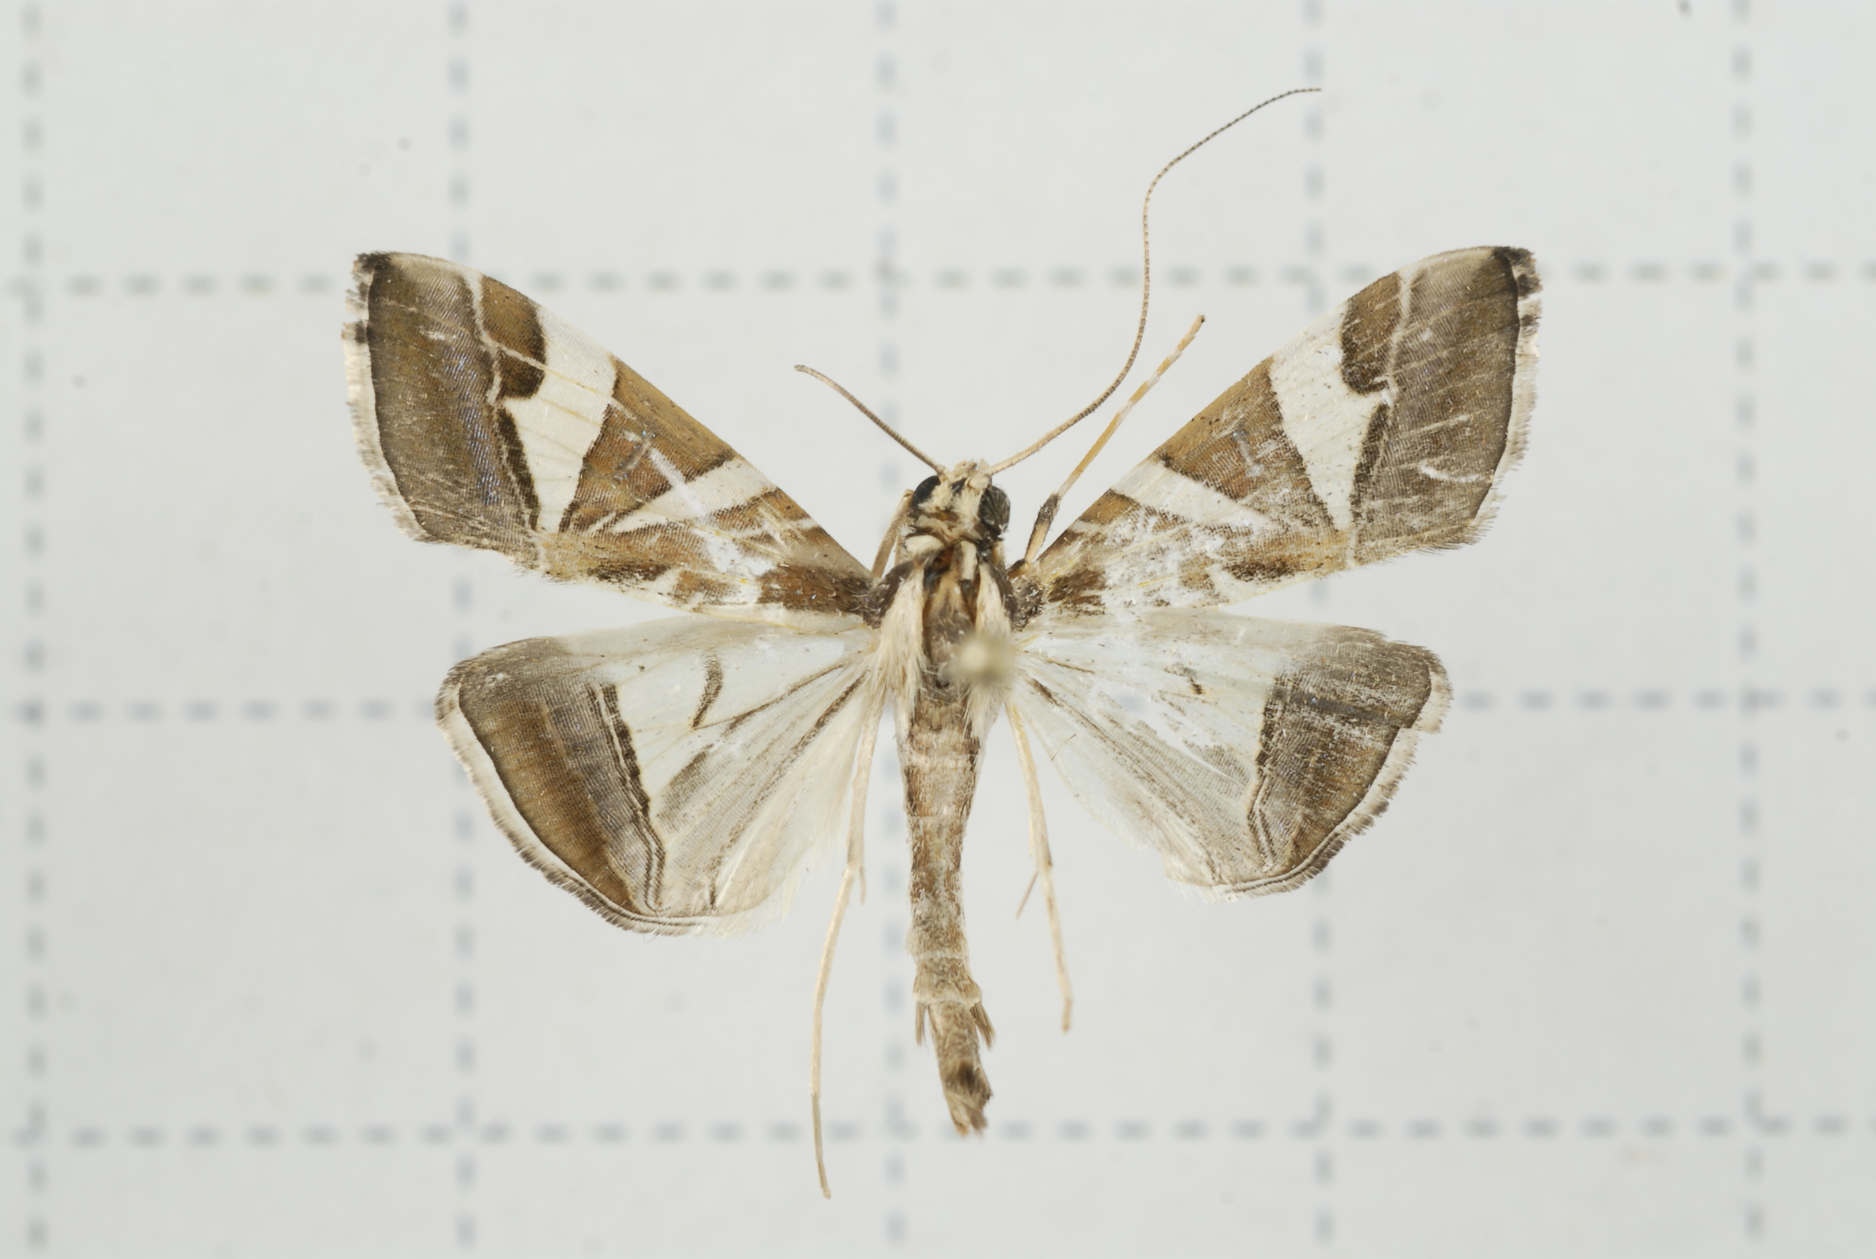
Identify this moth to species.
Agrioglypta itysalis
